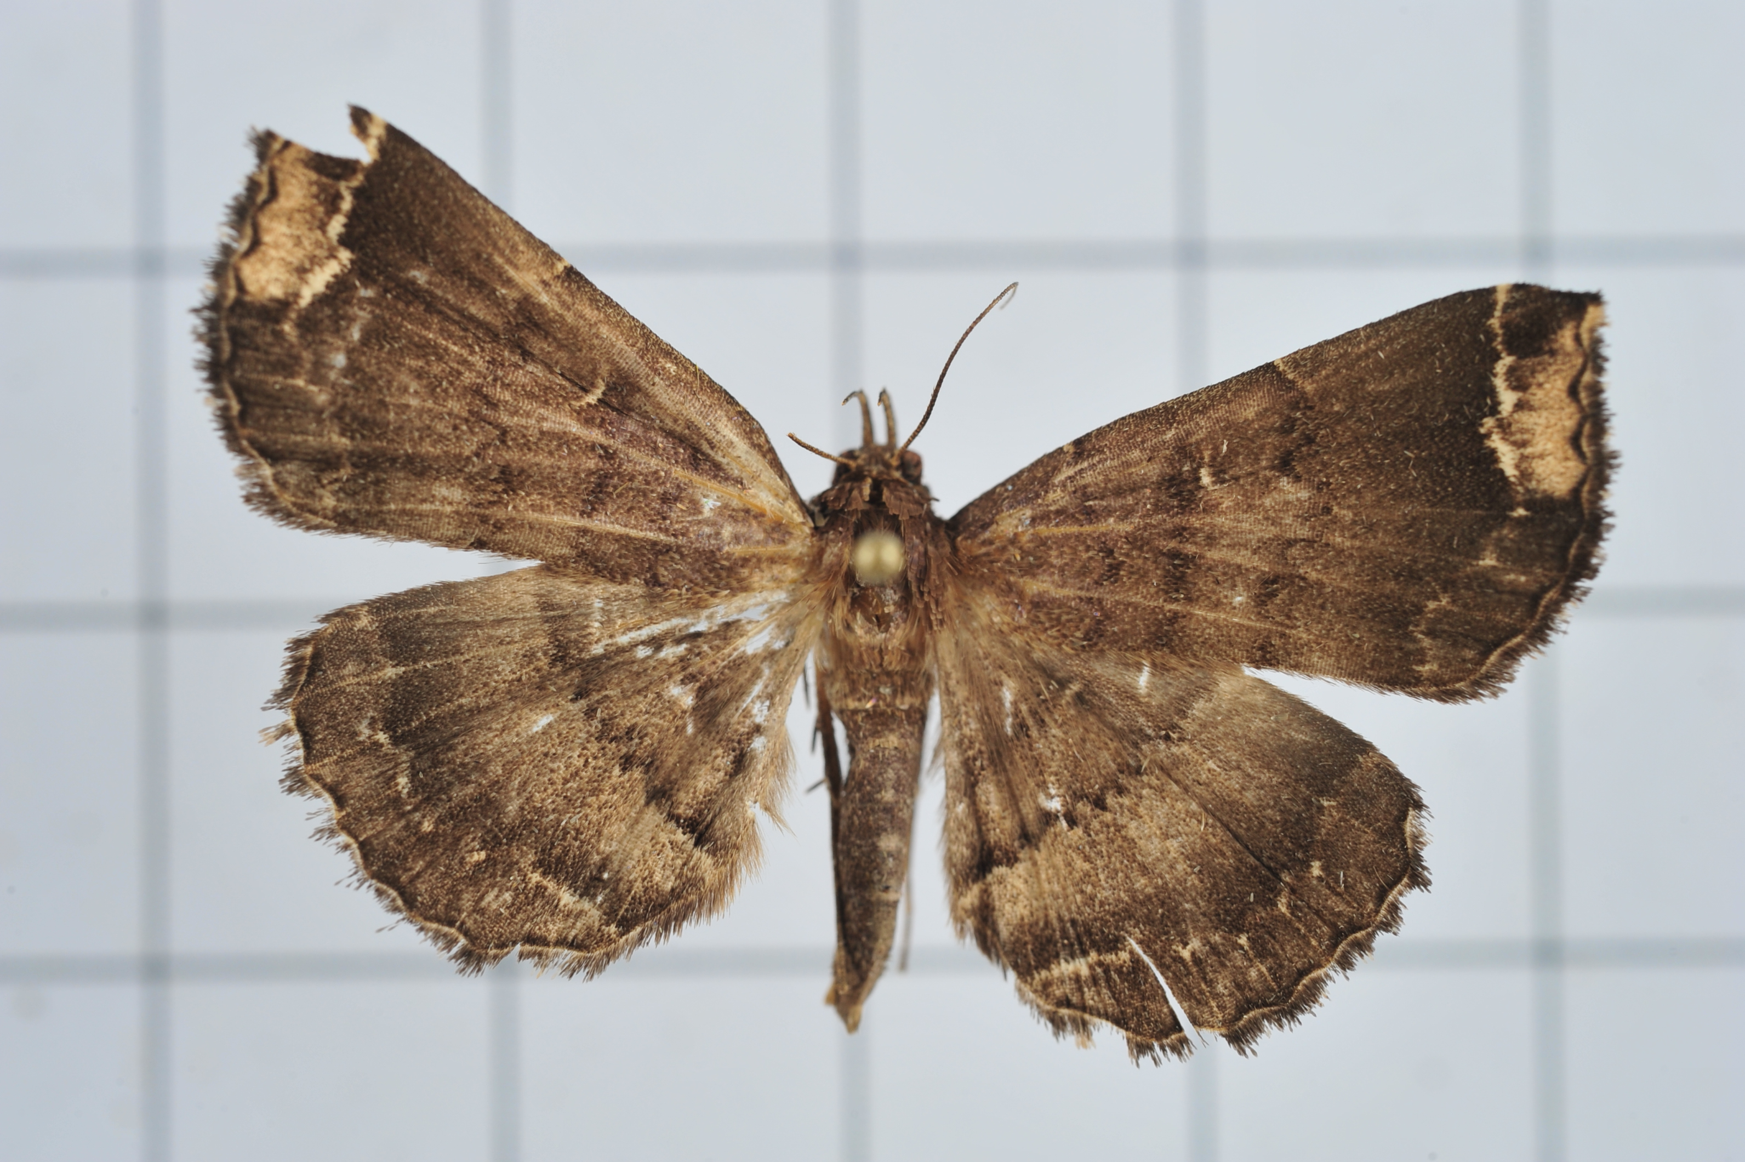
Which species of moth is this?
Adrapsa quadrilinealis
